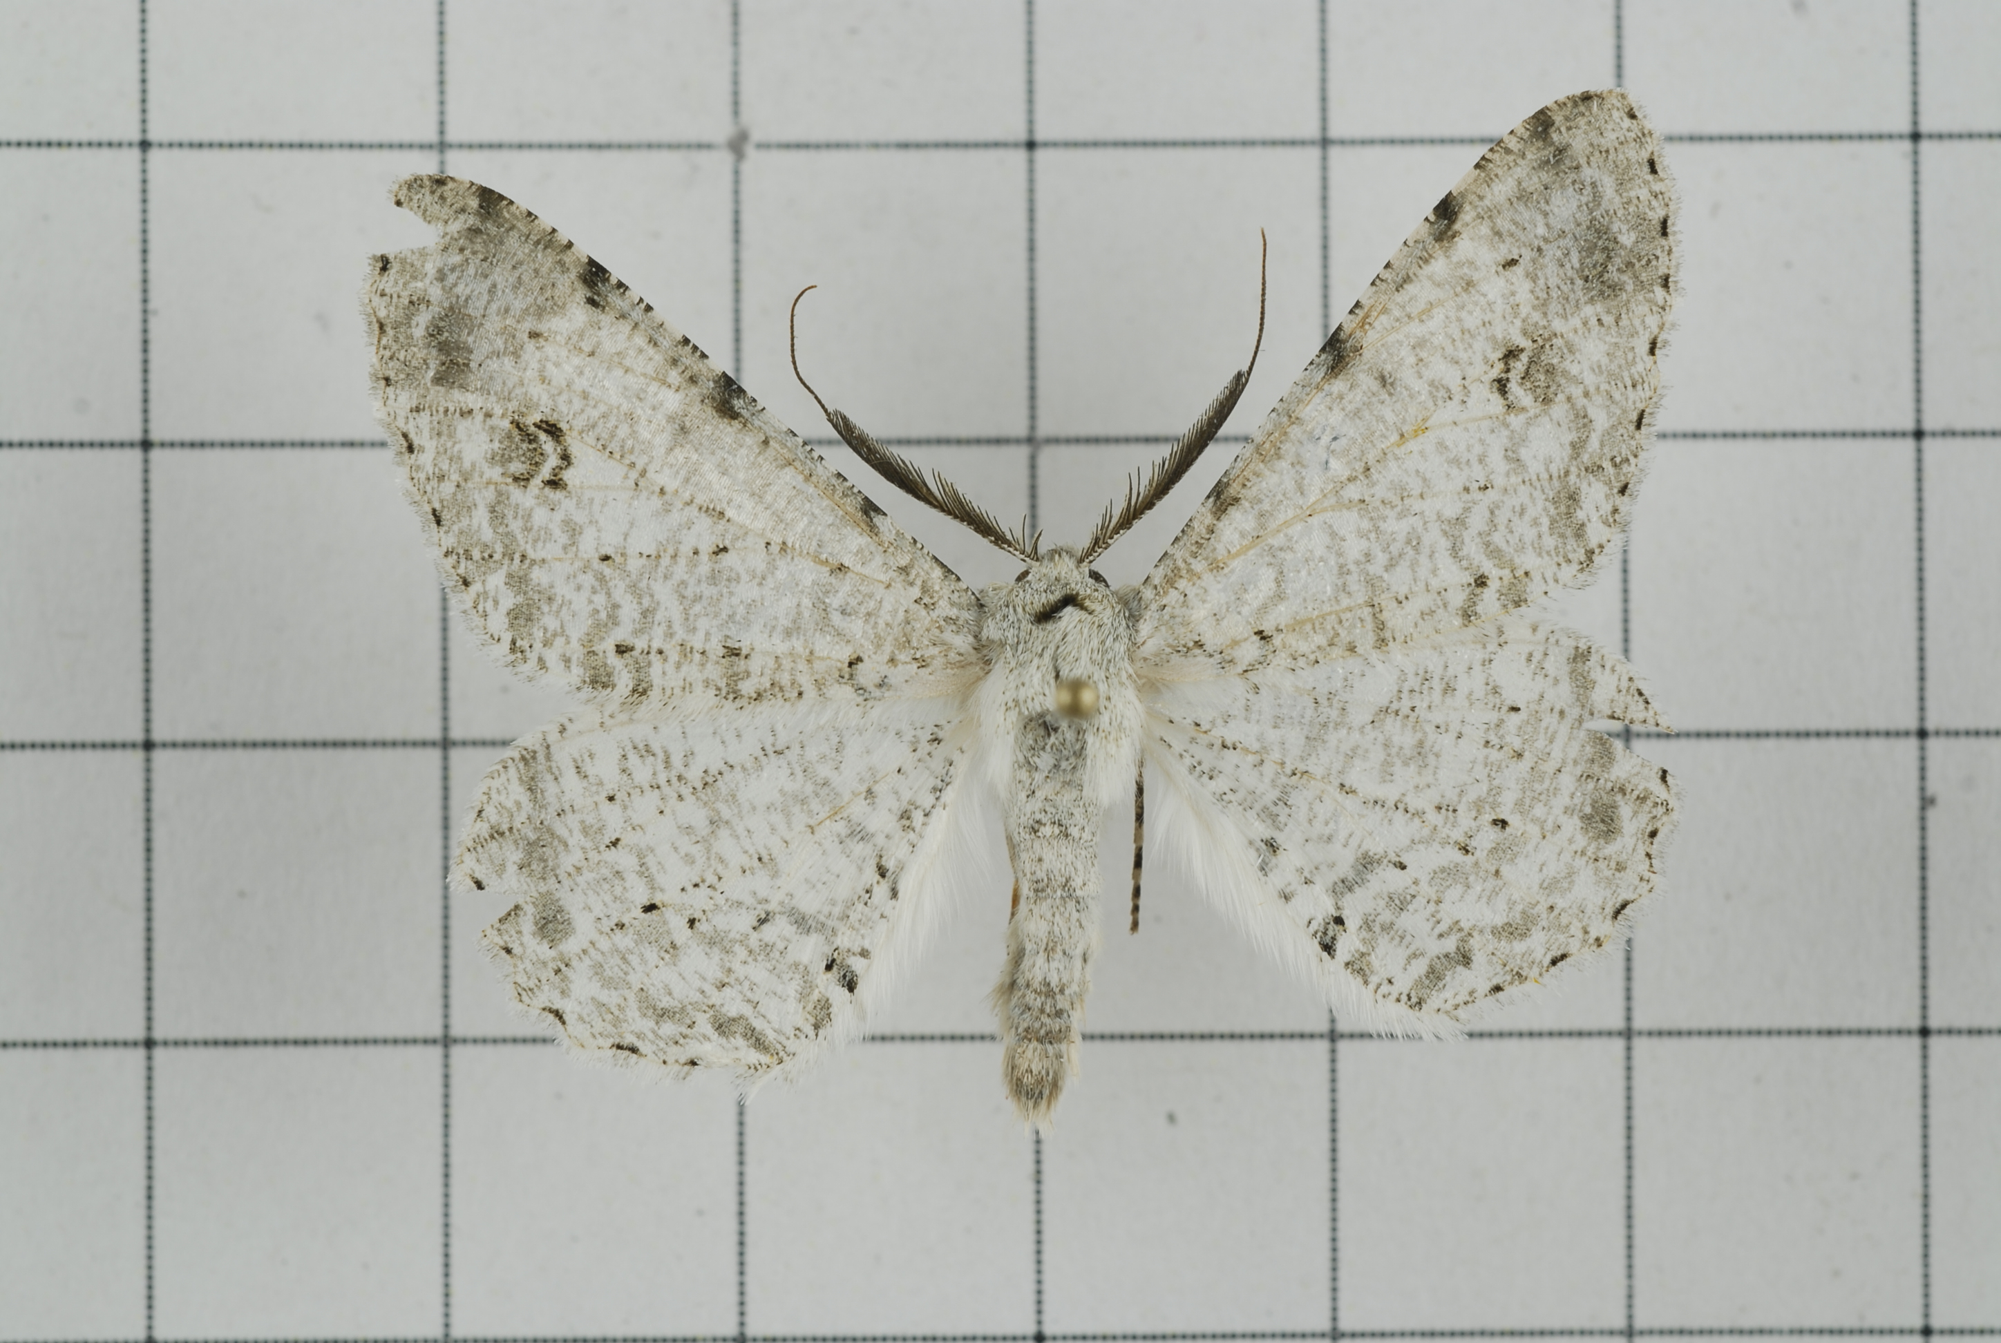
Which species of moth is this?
Lassaba parvalbidaria parvalbidaria
